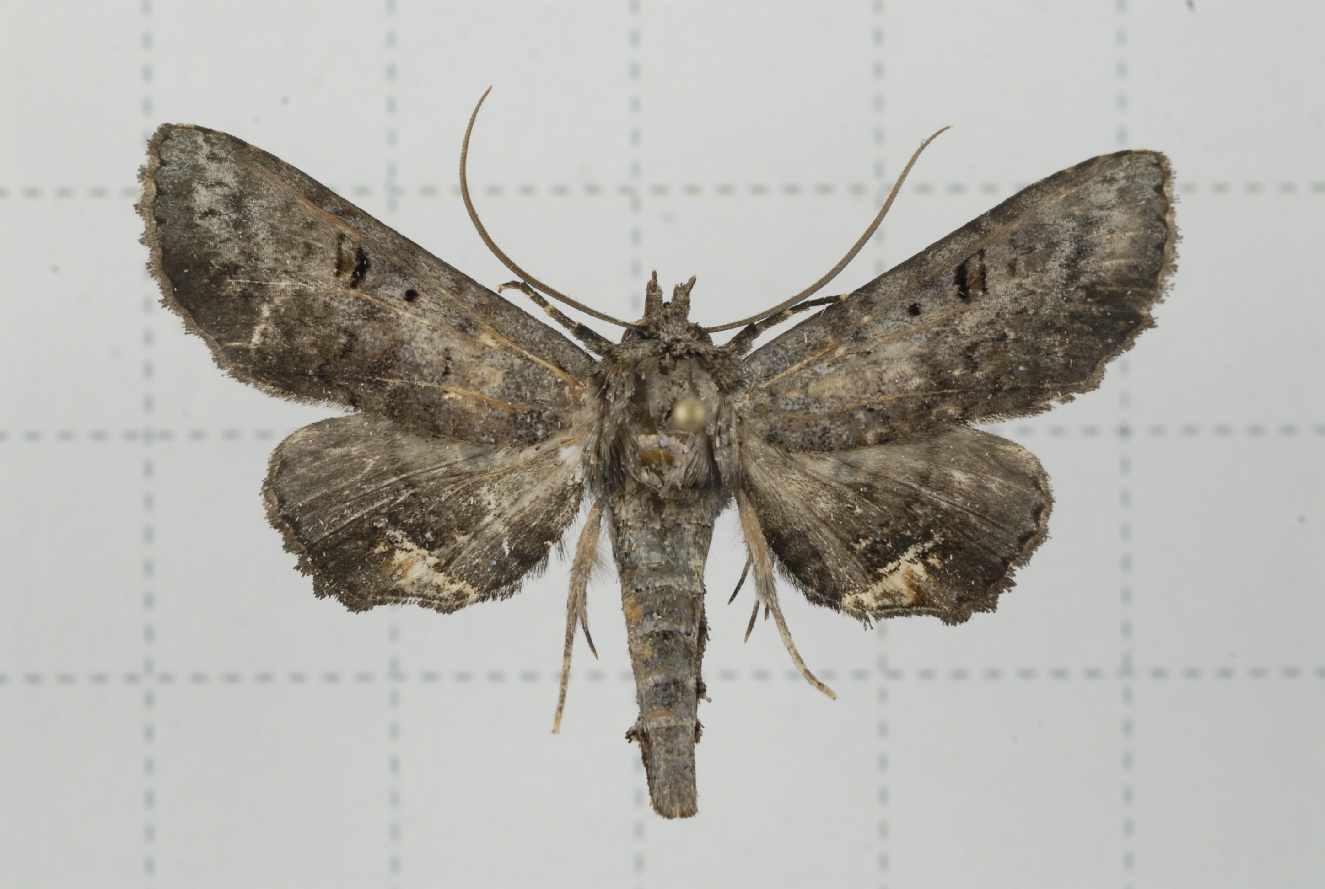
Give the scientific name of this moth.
Anuga supraconstricta
